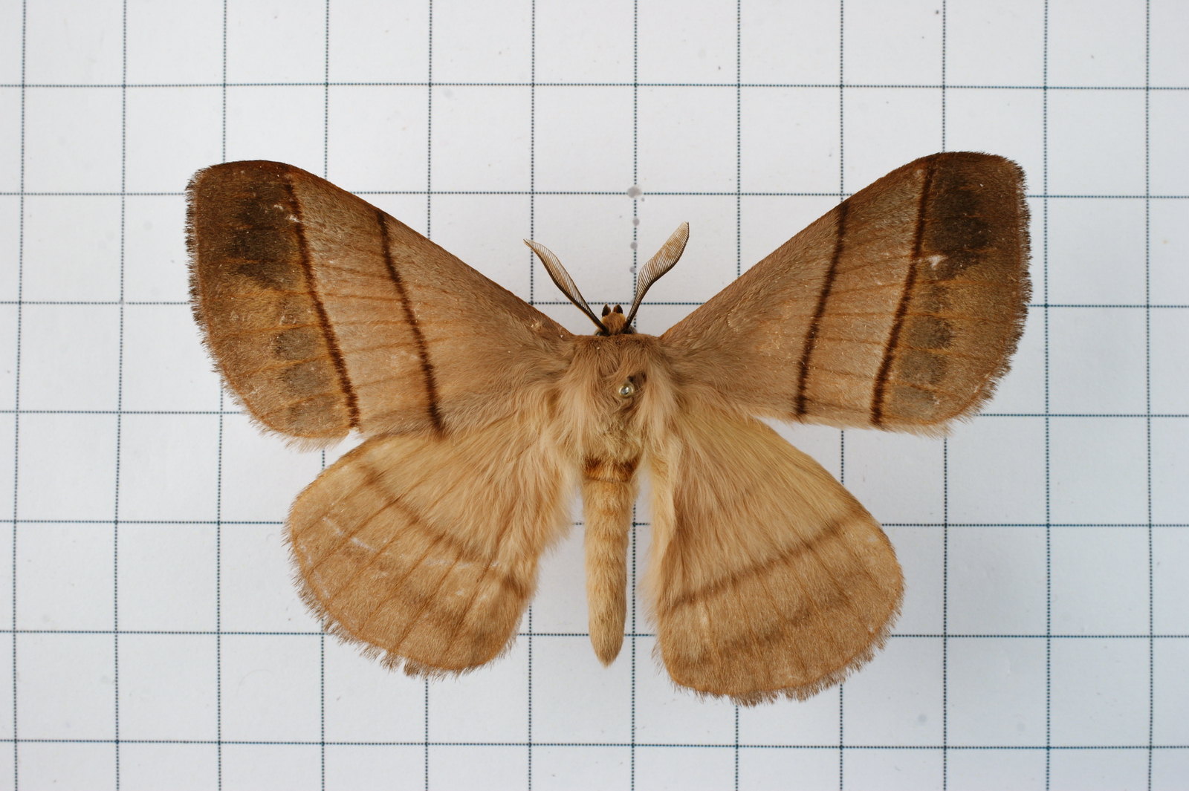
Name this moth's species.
Palirisa cervina formosana
